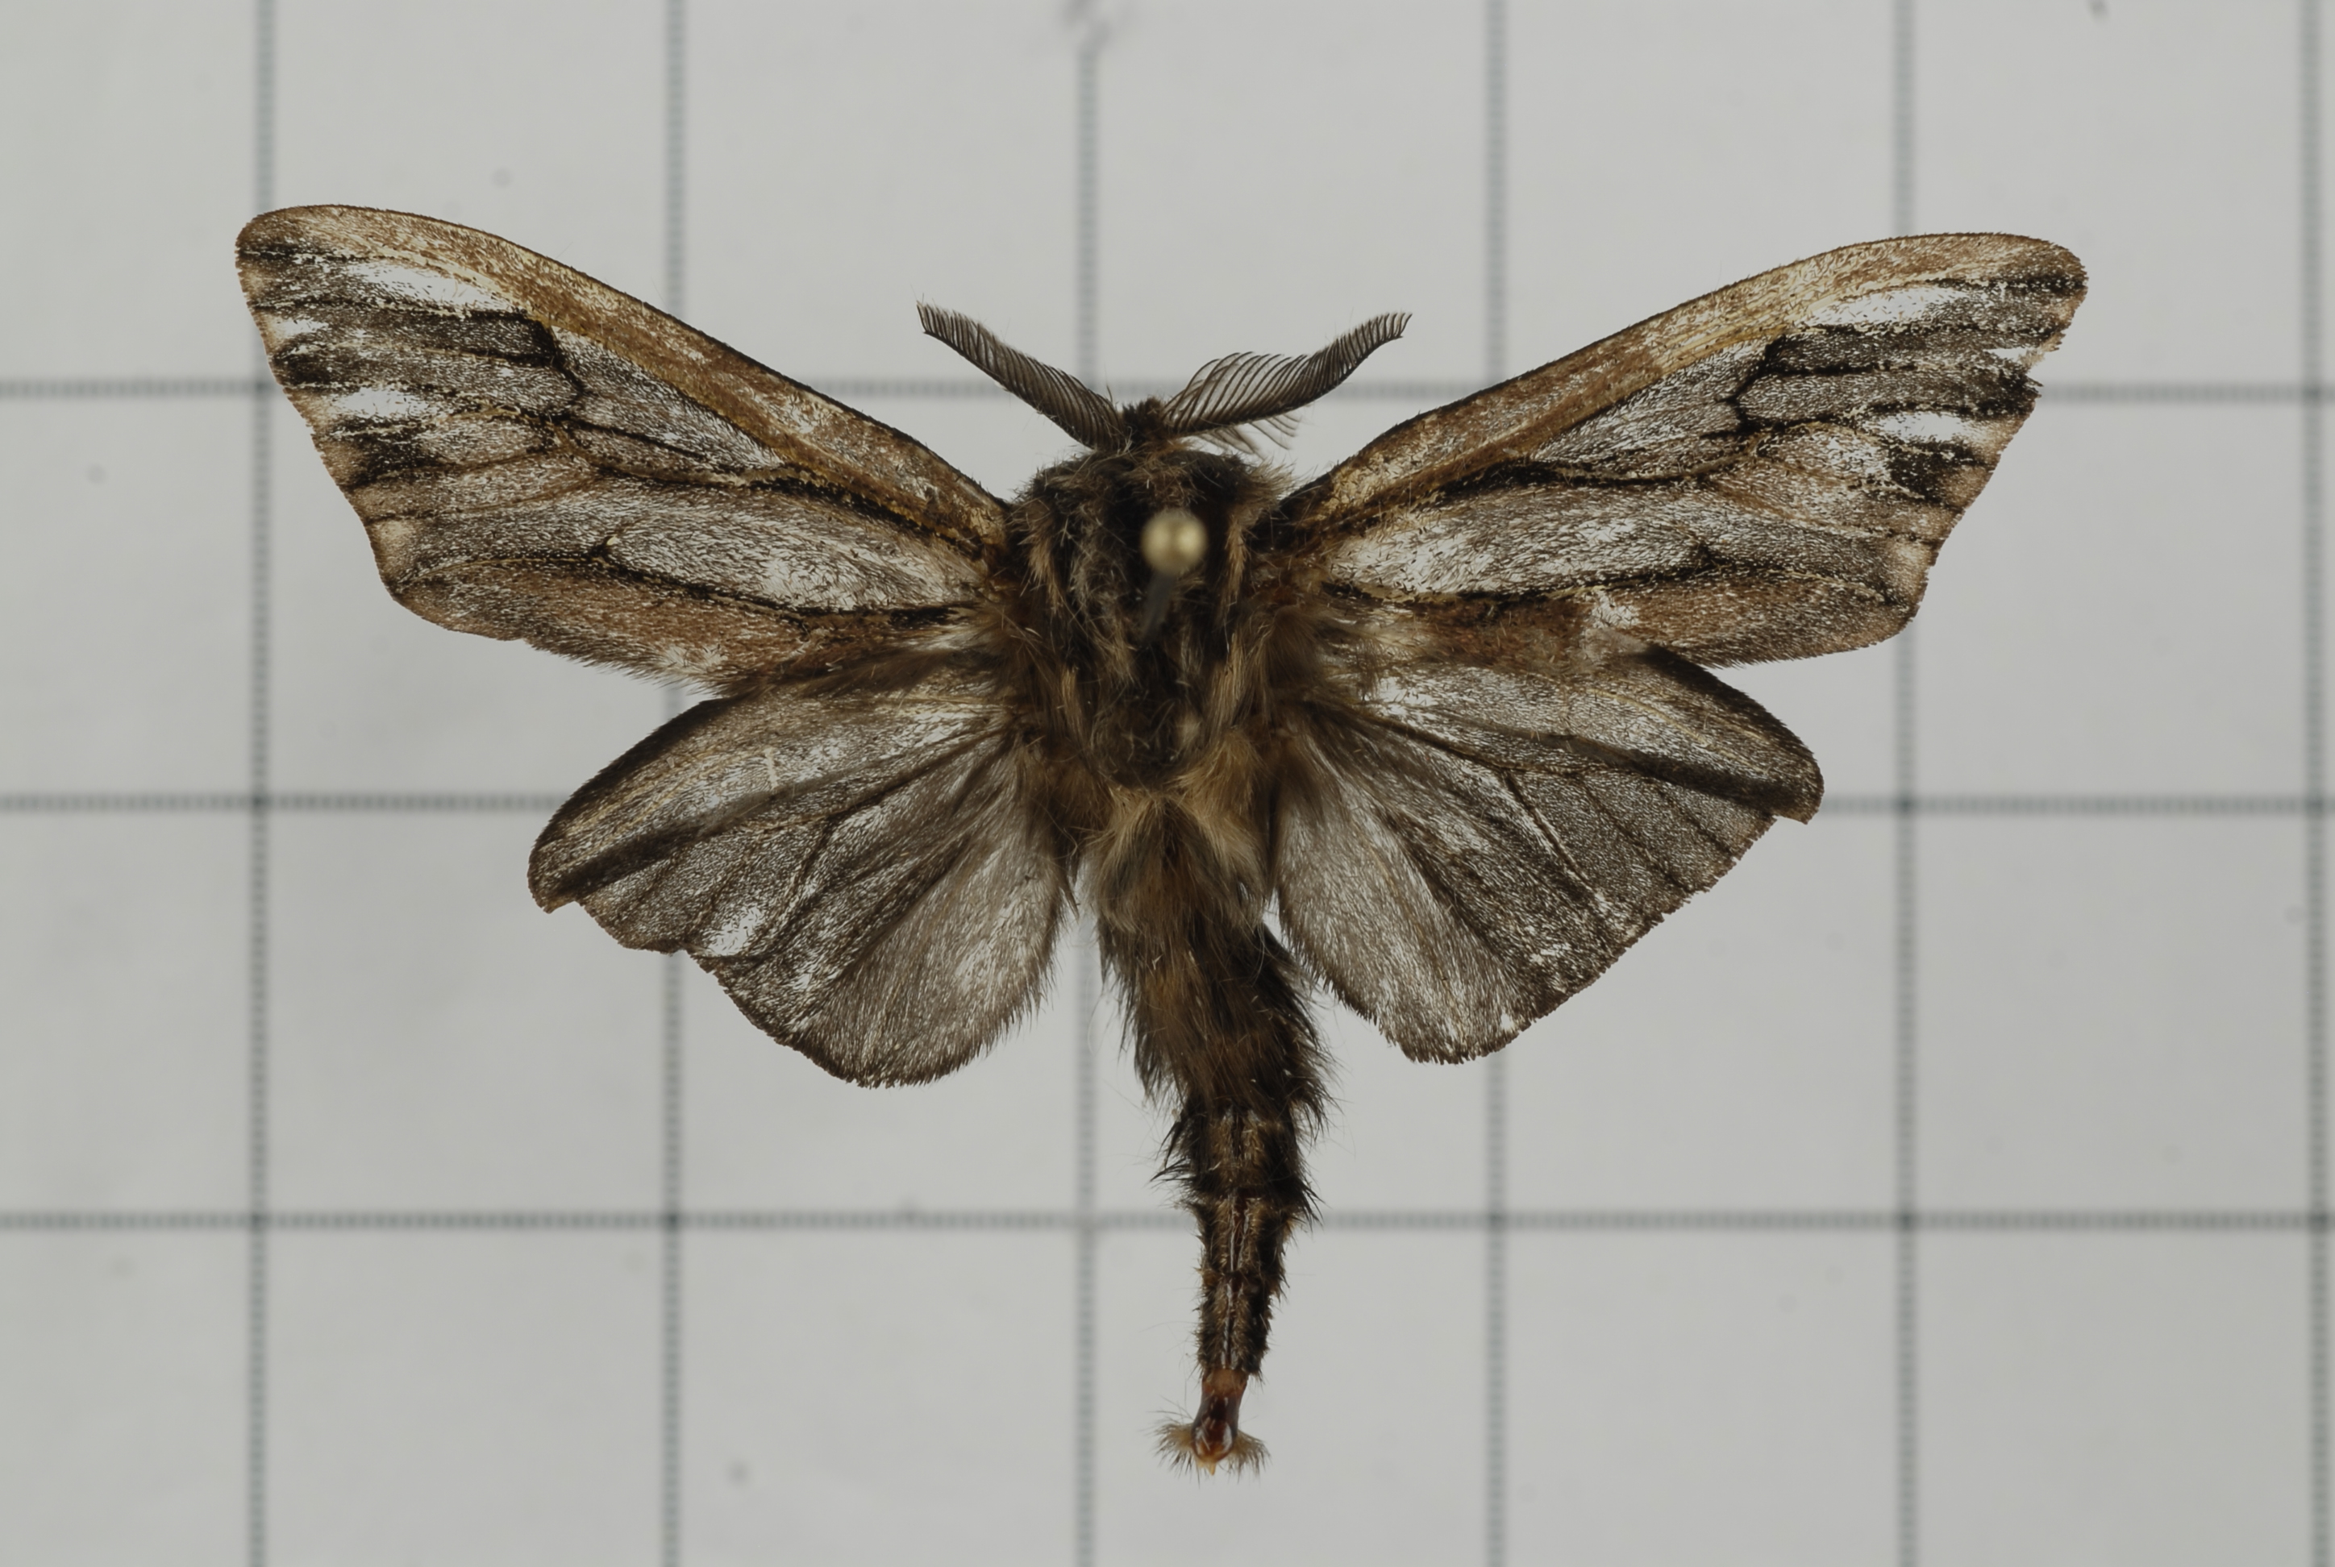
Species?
Eumeta variegata
